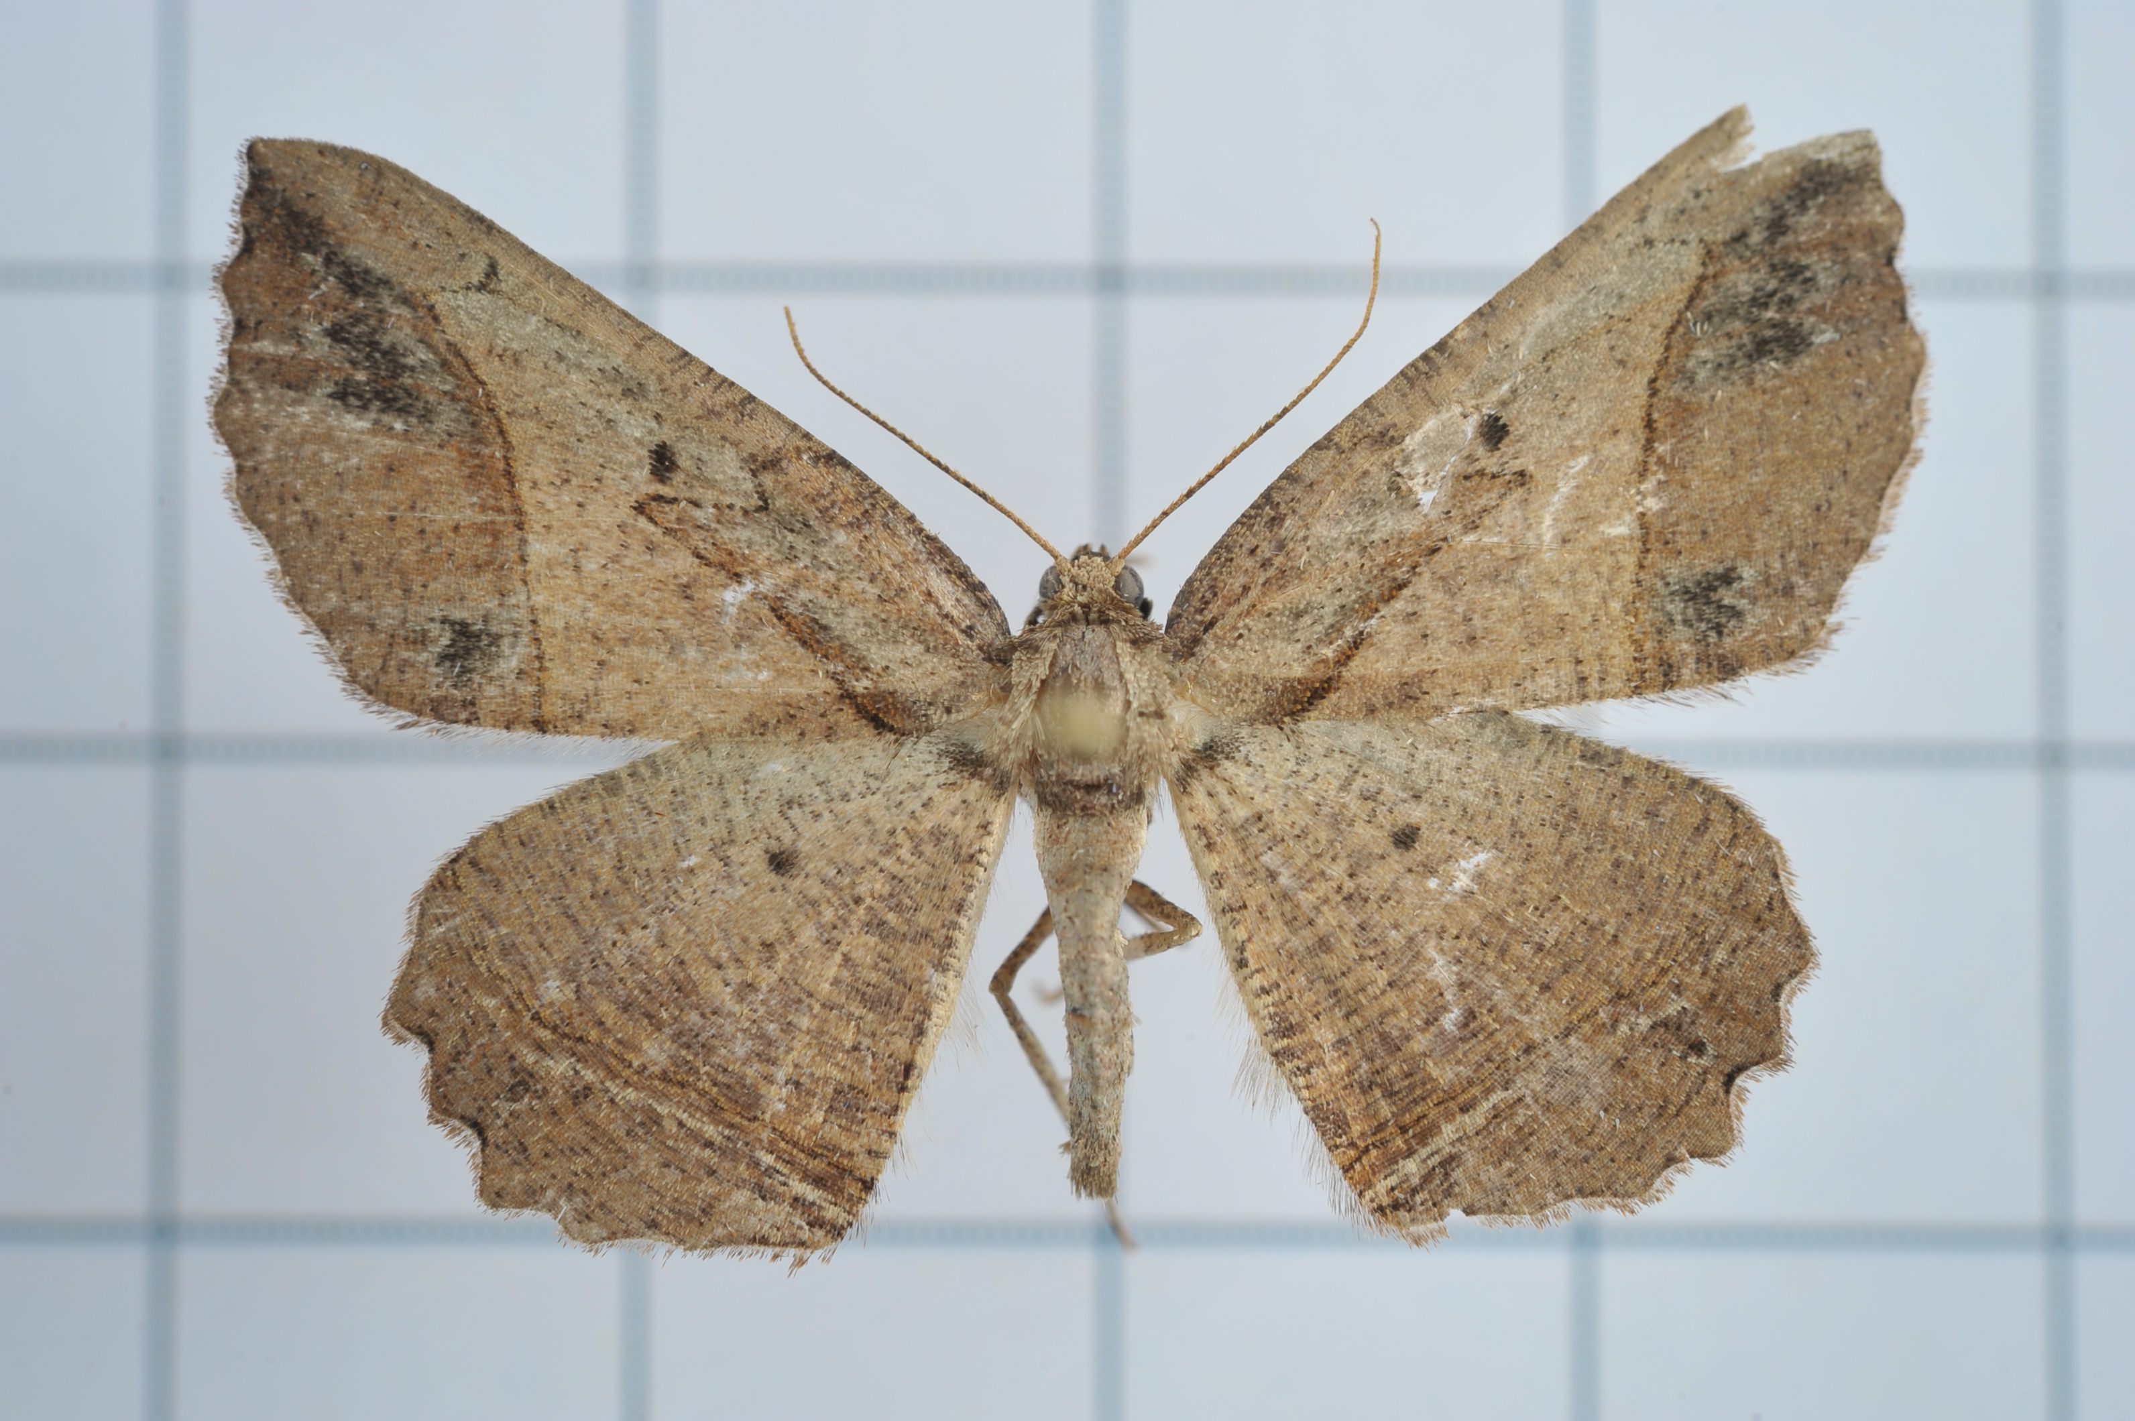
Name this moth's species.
Menophra taiwana
